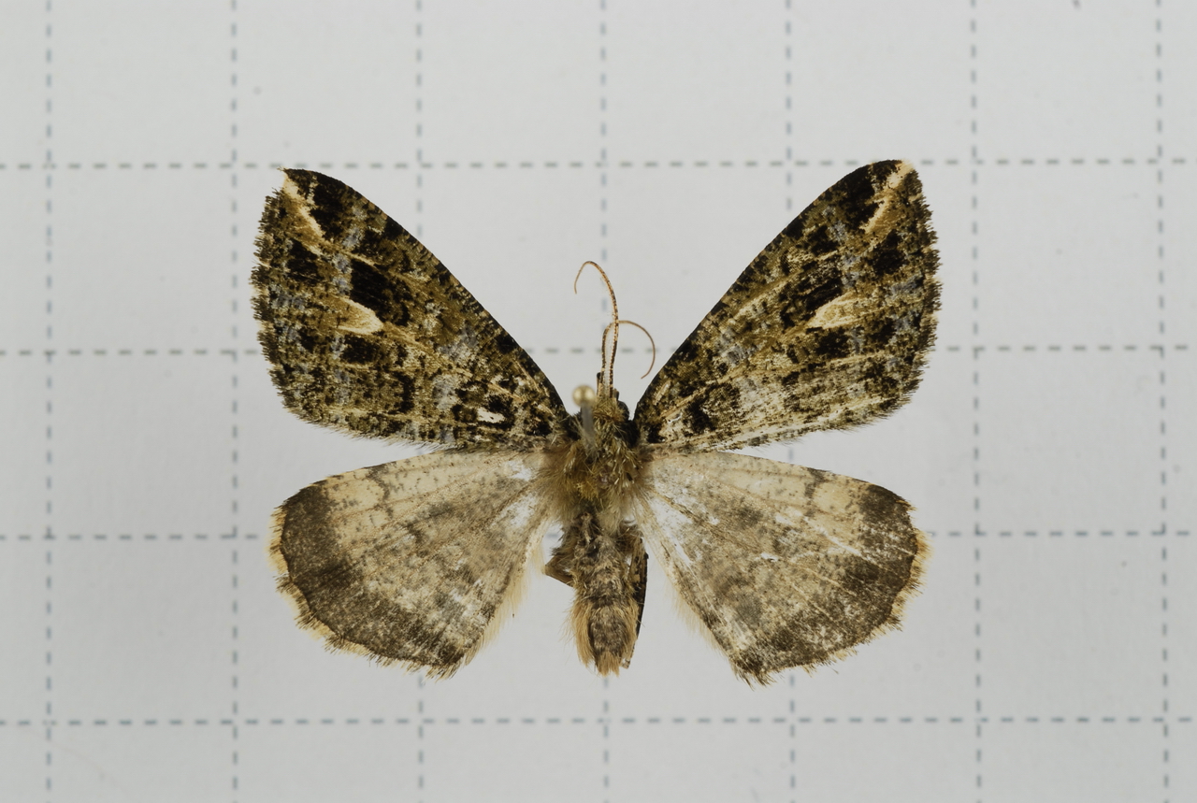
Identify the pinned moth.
Arichanna pryeraria
